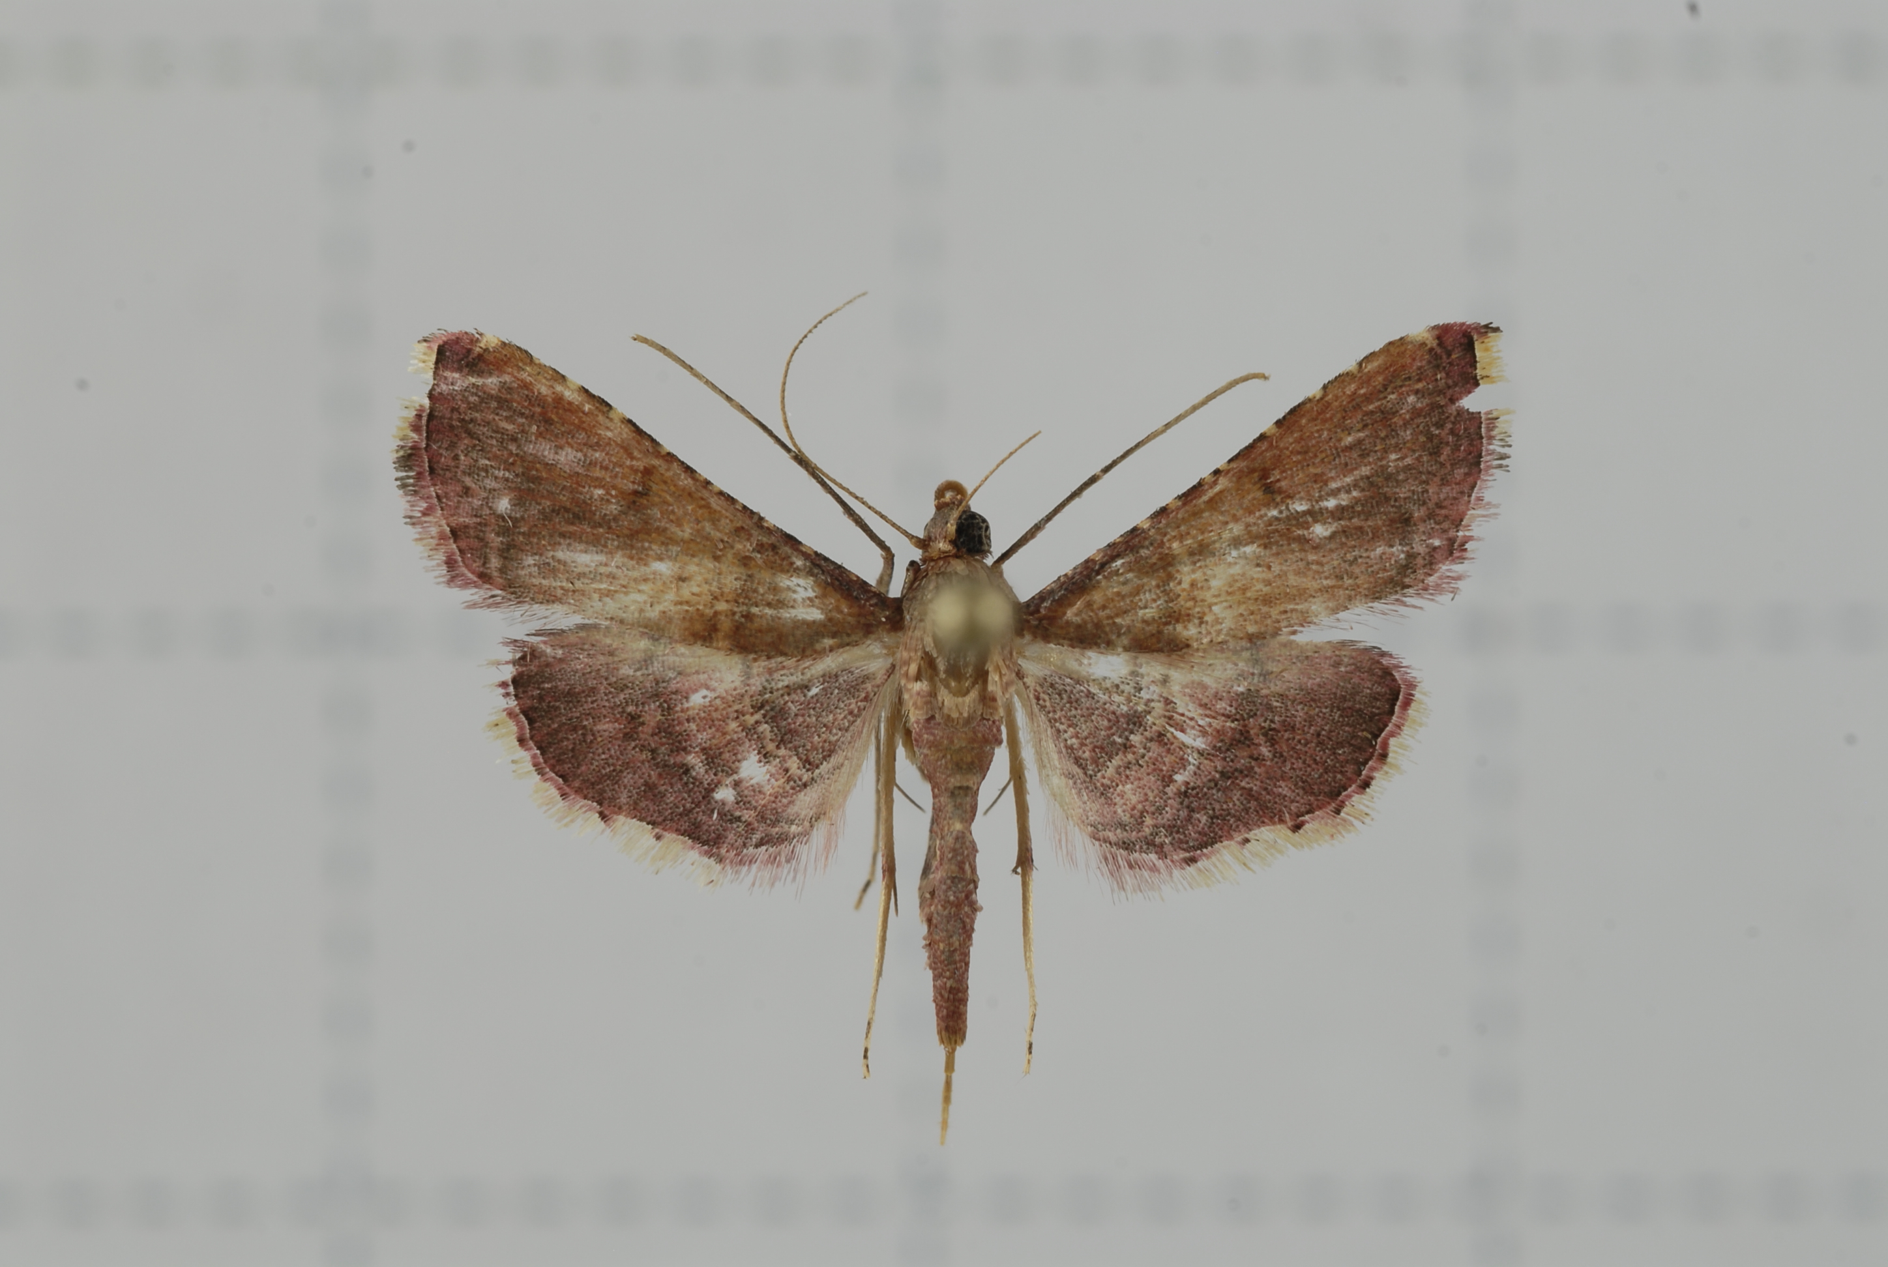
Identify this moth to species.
Endotricha olivacealis
